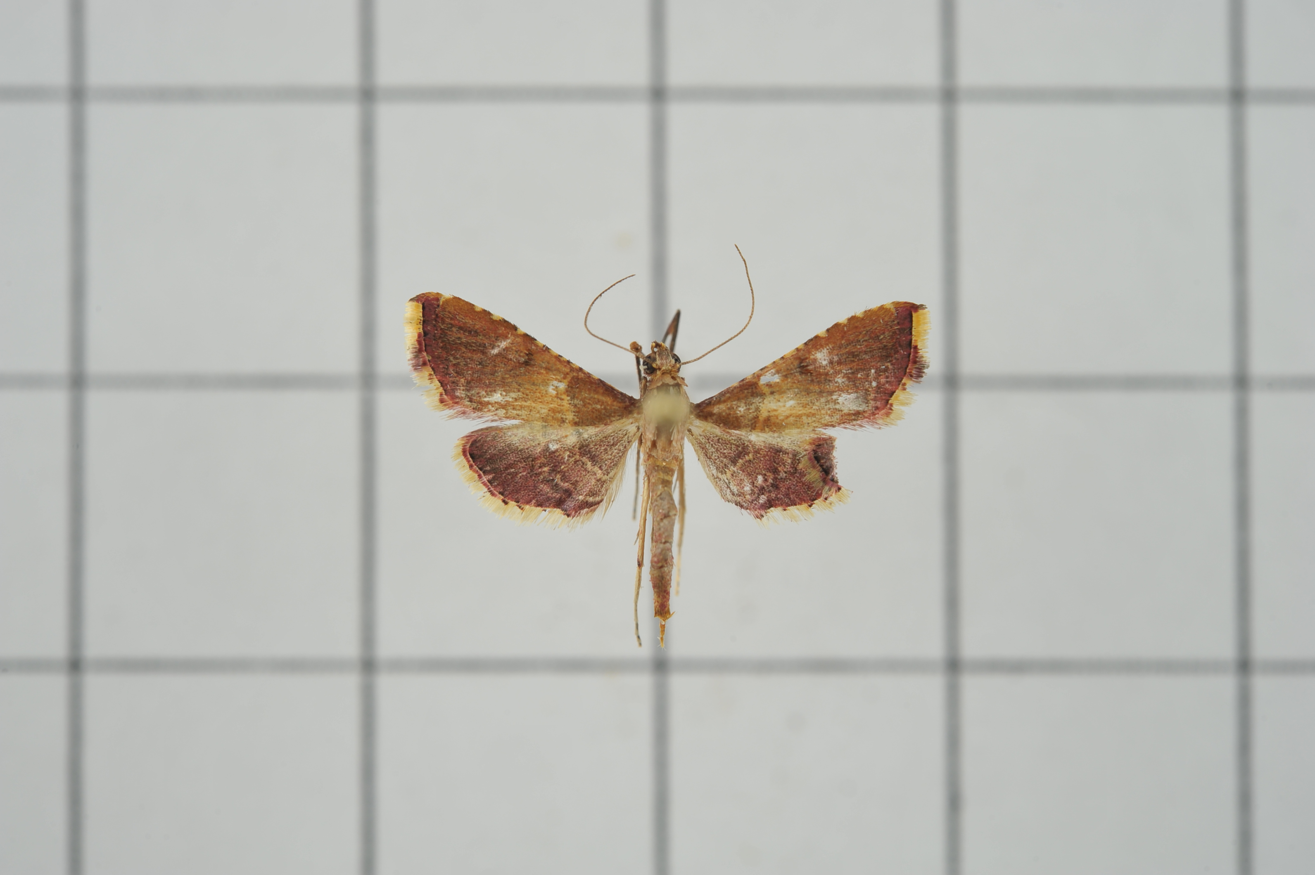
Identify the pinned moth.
Endotricha olivacealis
